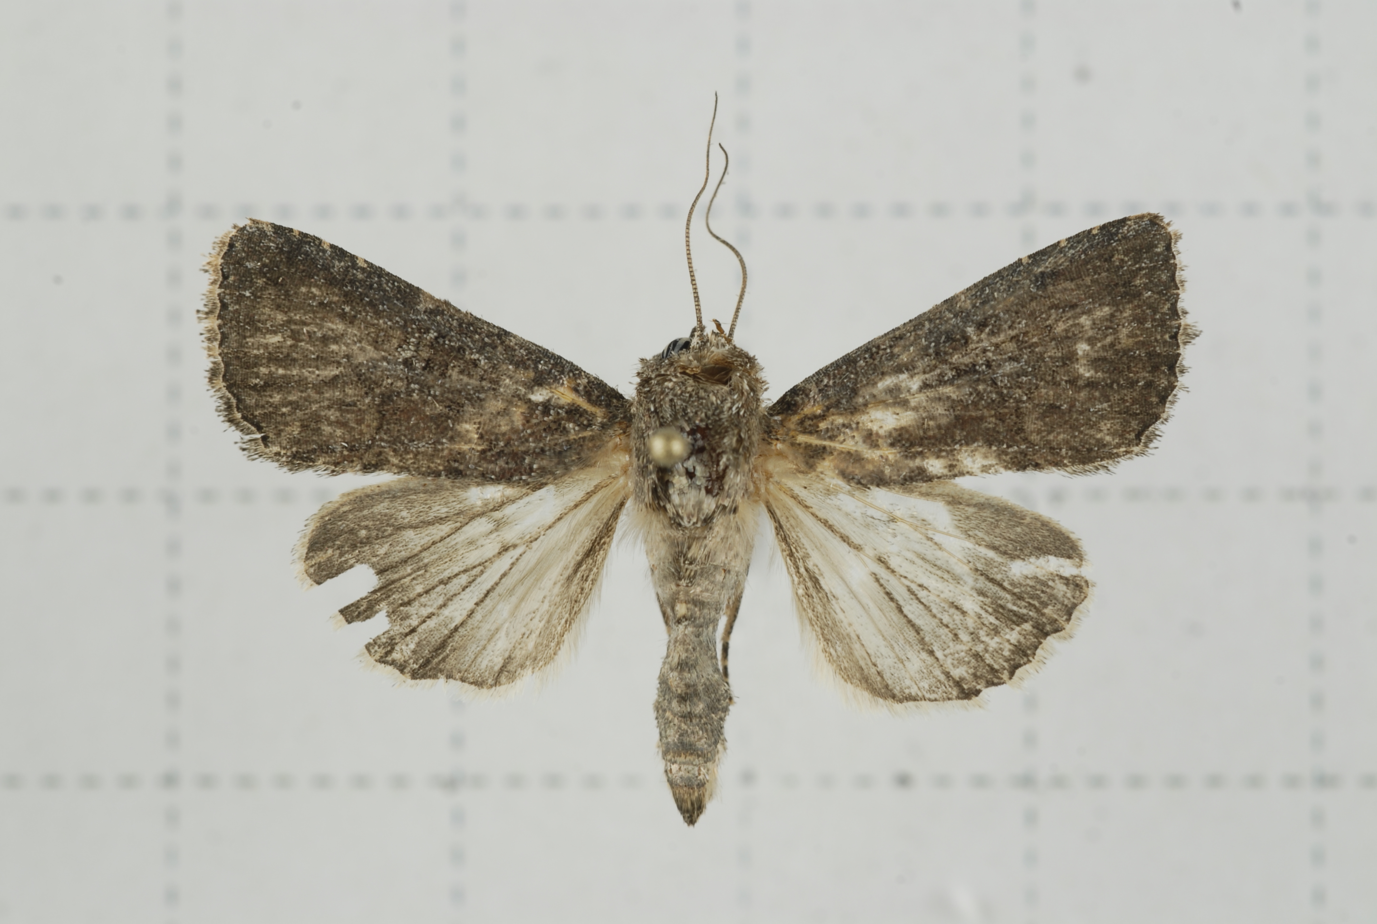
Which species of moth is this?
Condica illecta
